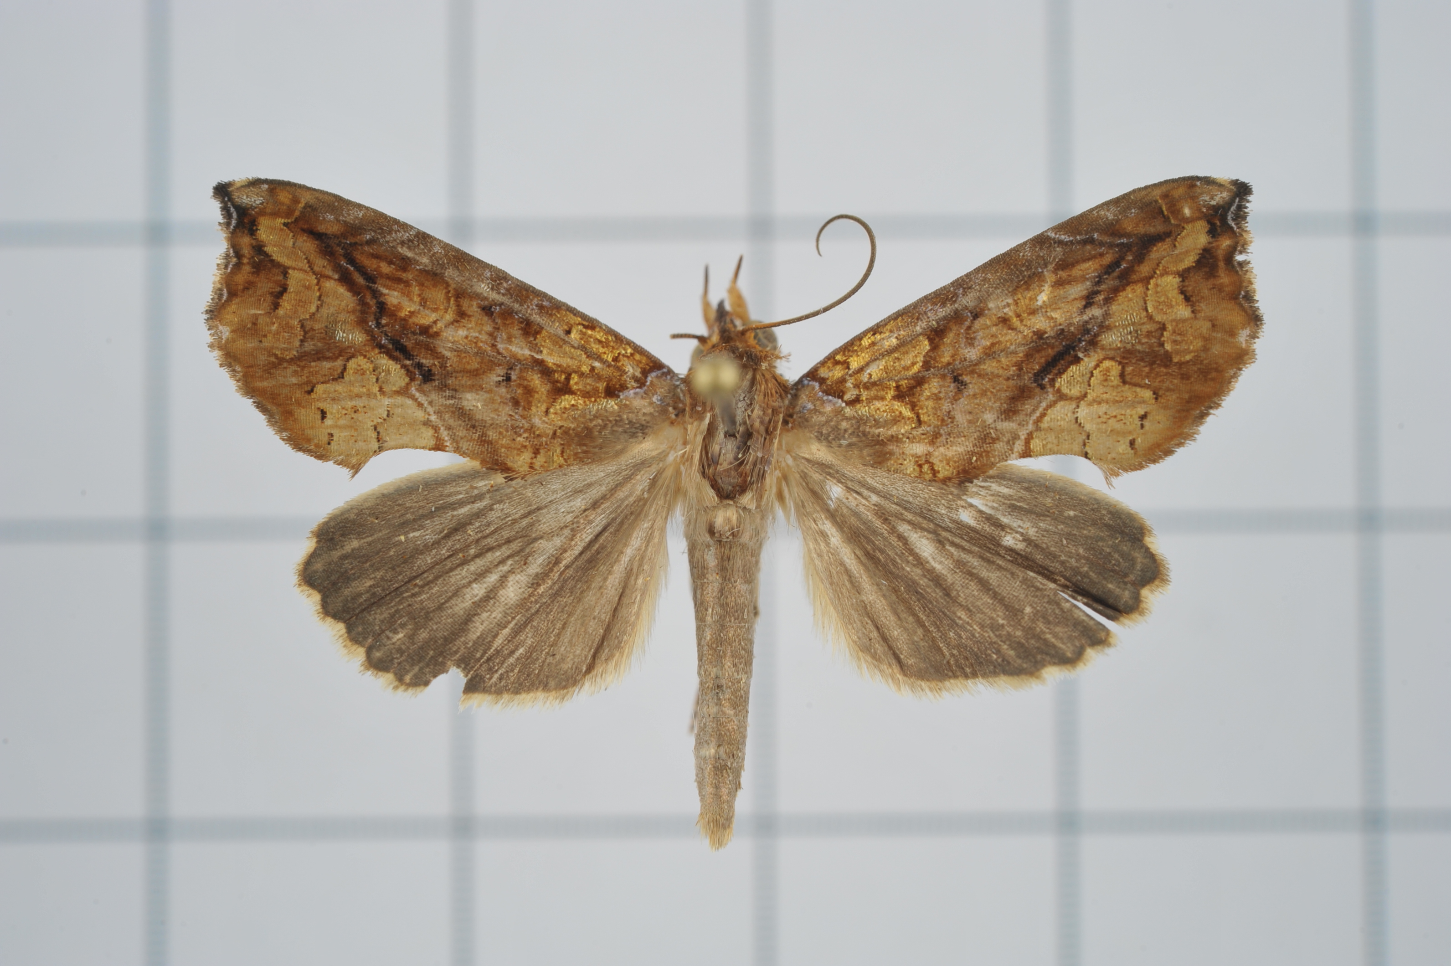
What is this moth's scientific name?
Plusiodonta coelonota
